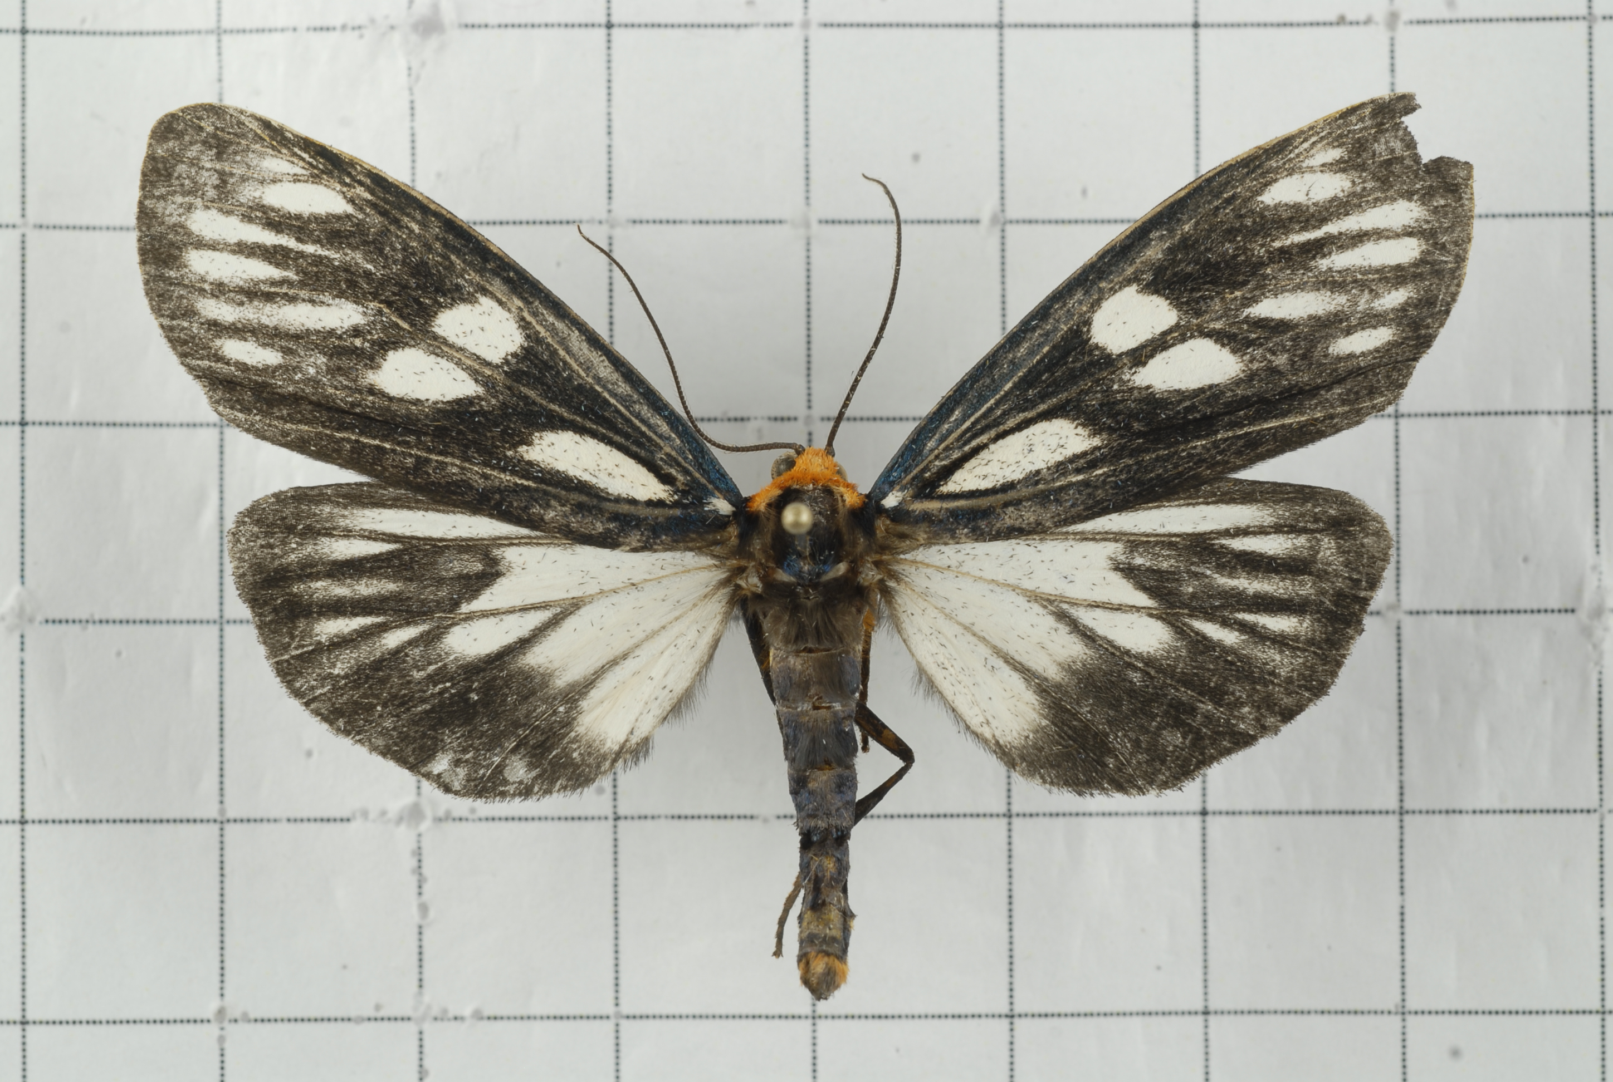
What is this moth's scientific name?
Macrobrochis gigas
